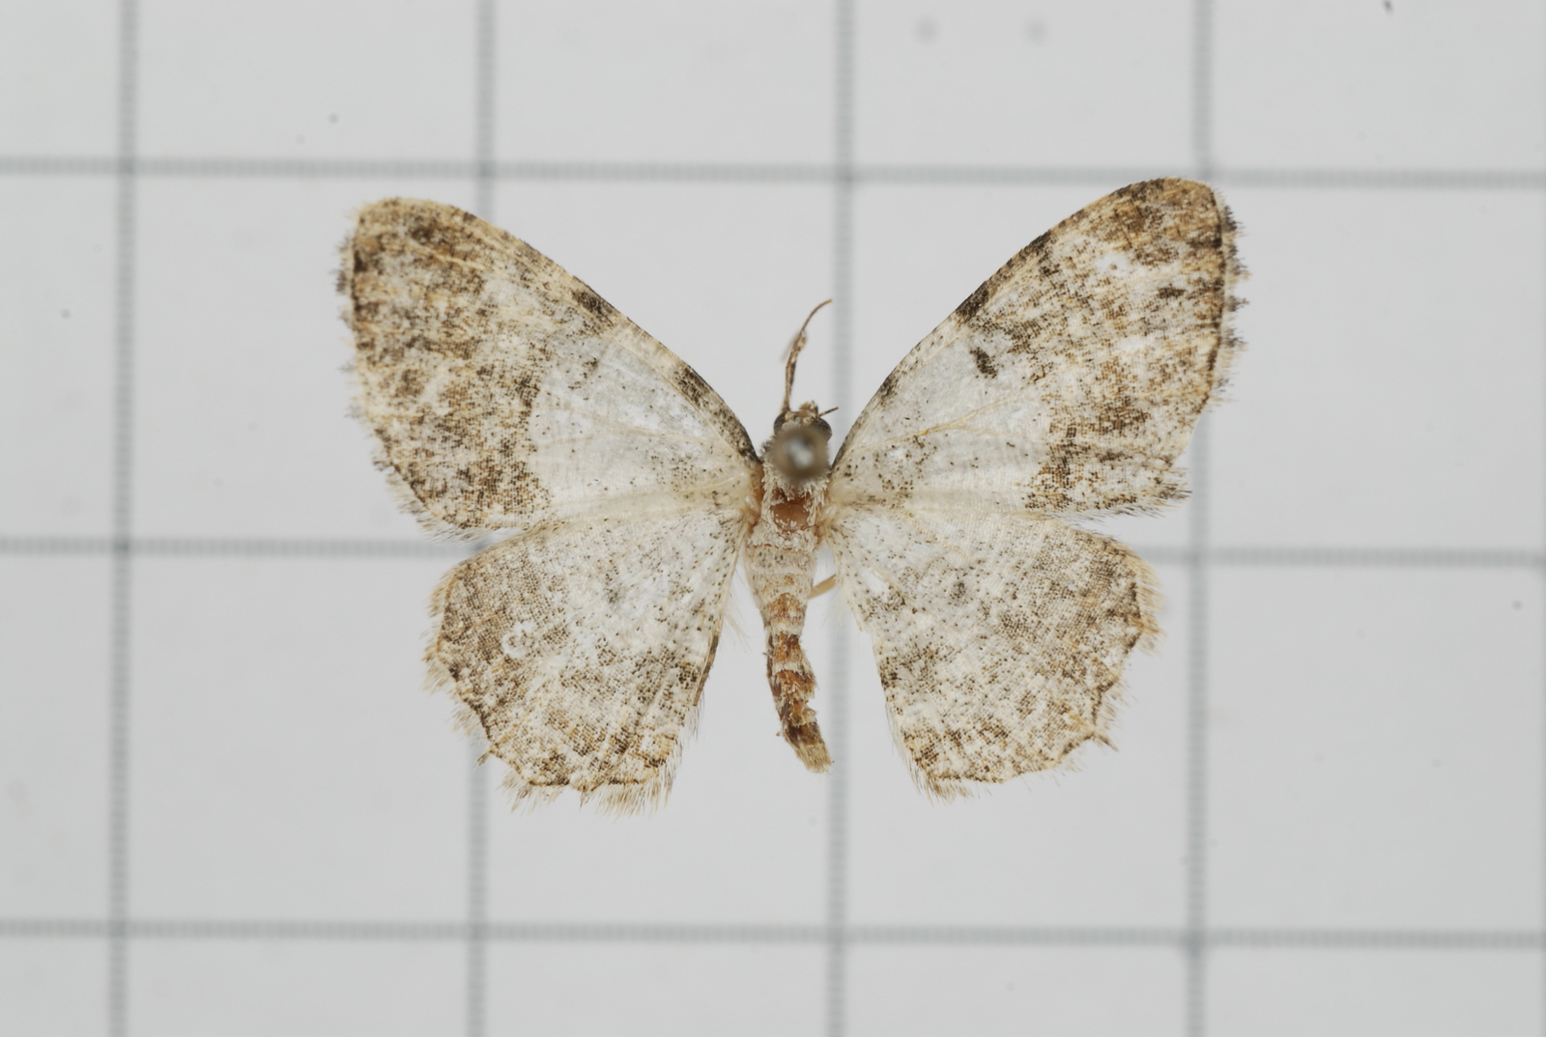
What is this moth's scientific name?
Psilalcis albibasis
